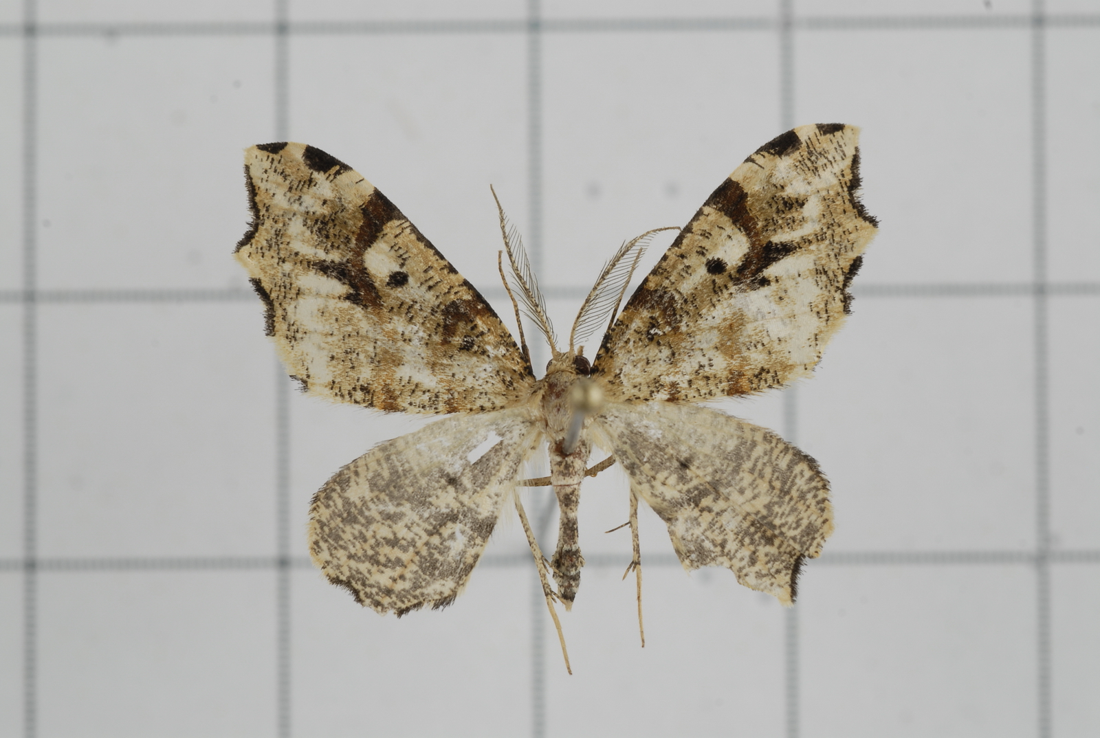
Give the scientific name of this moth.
Lobogonia sphagnata
